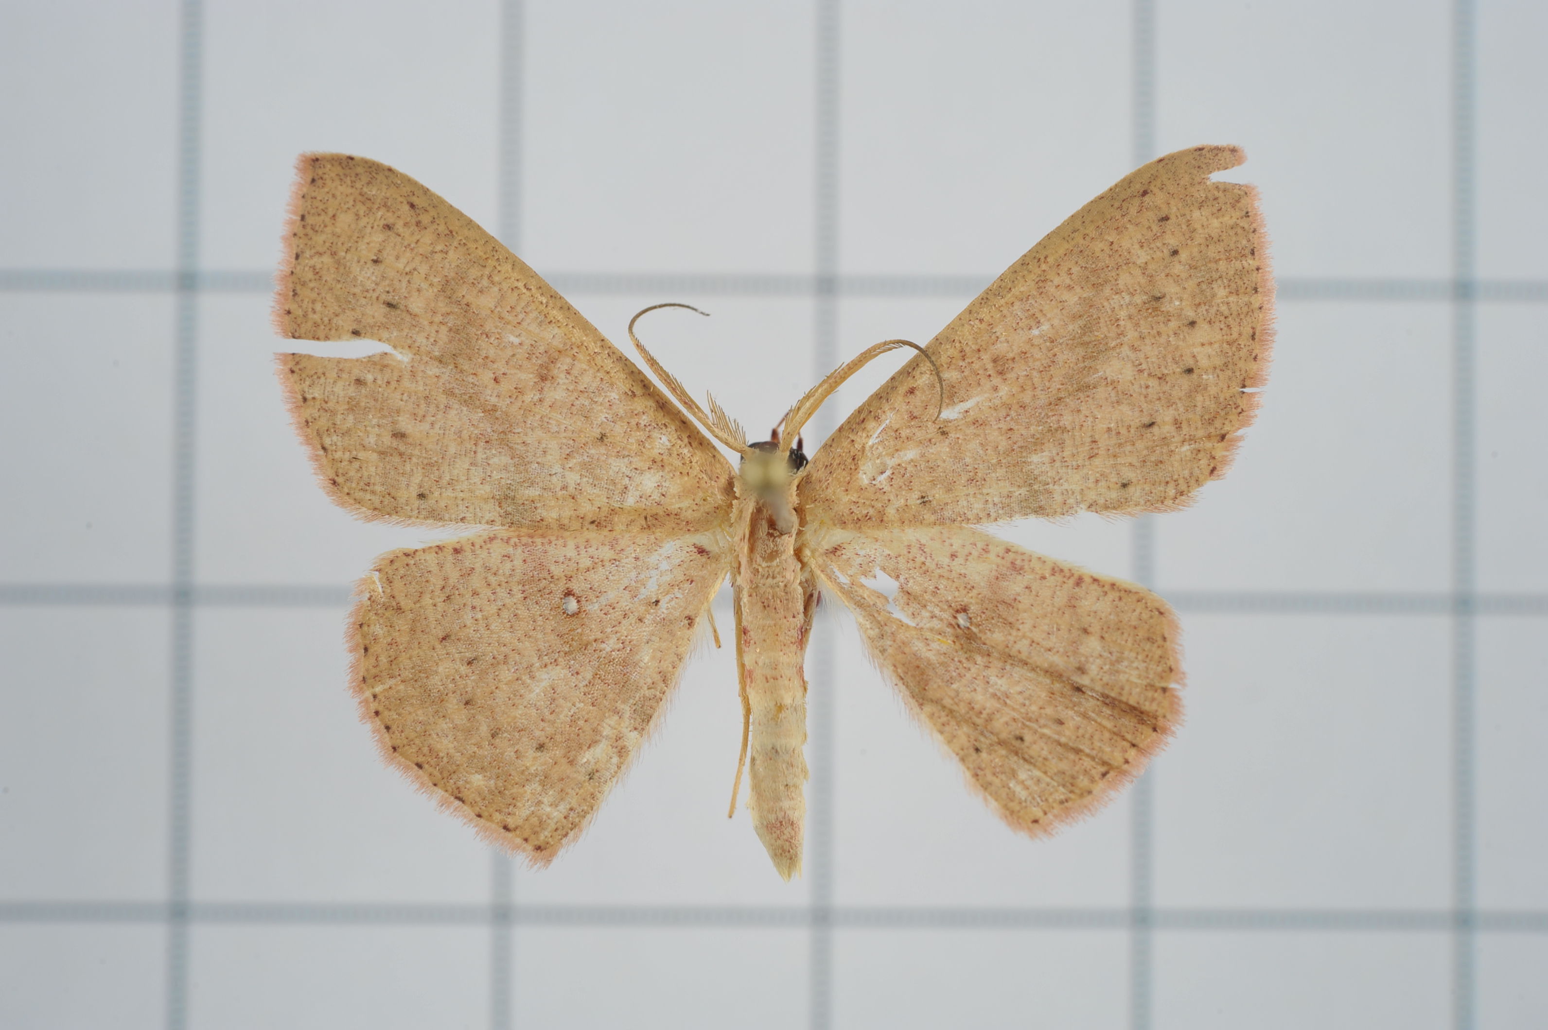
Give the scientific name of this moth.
Perixera minorata dubiosa
